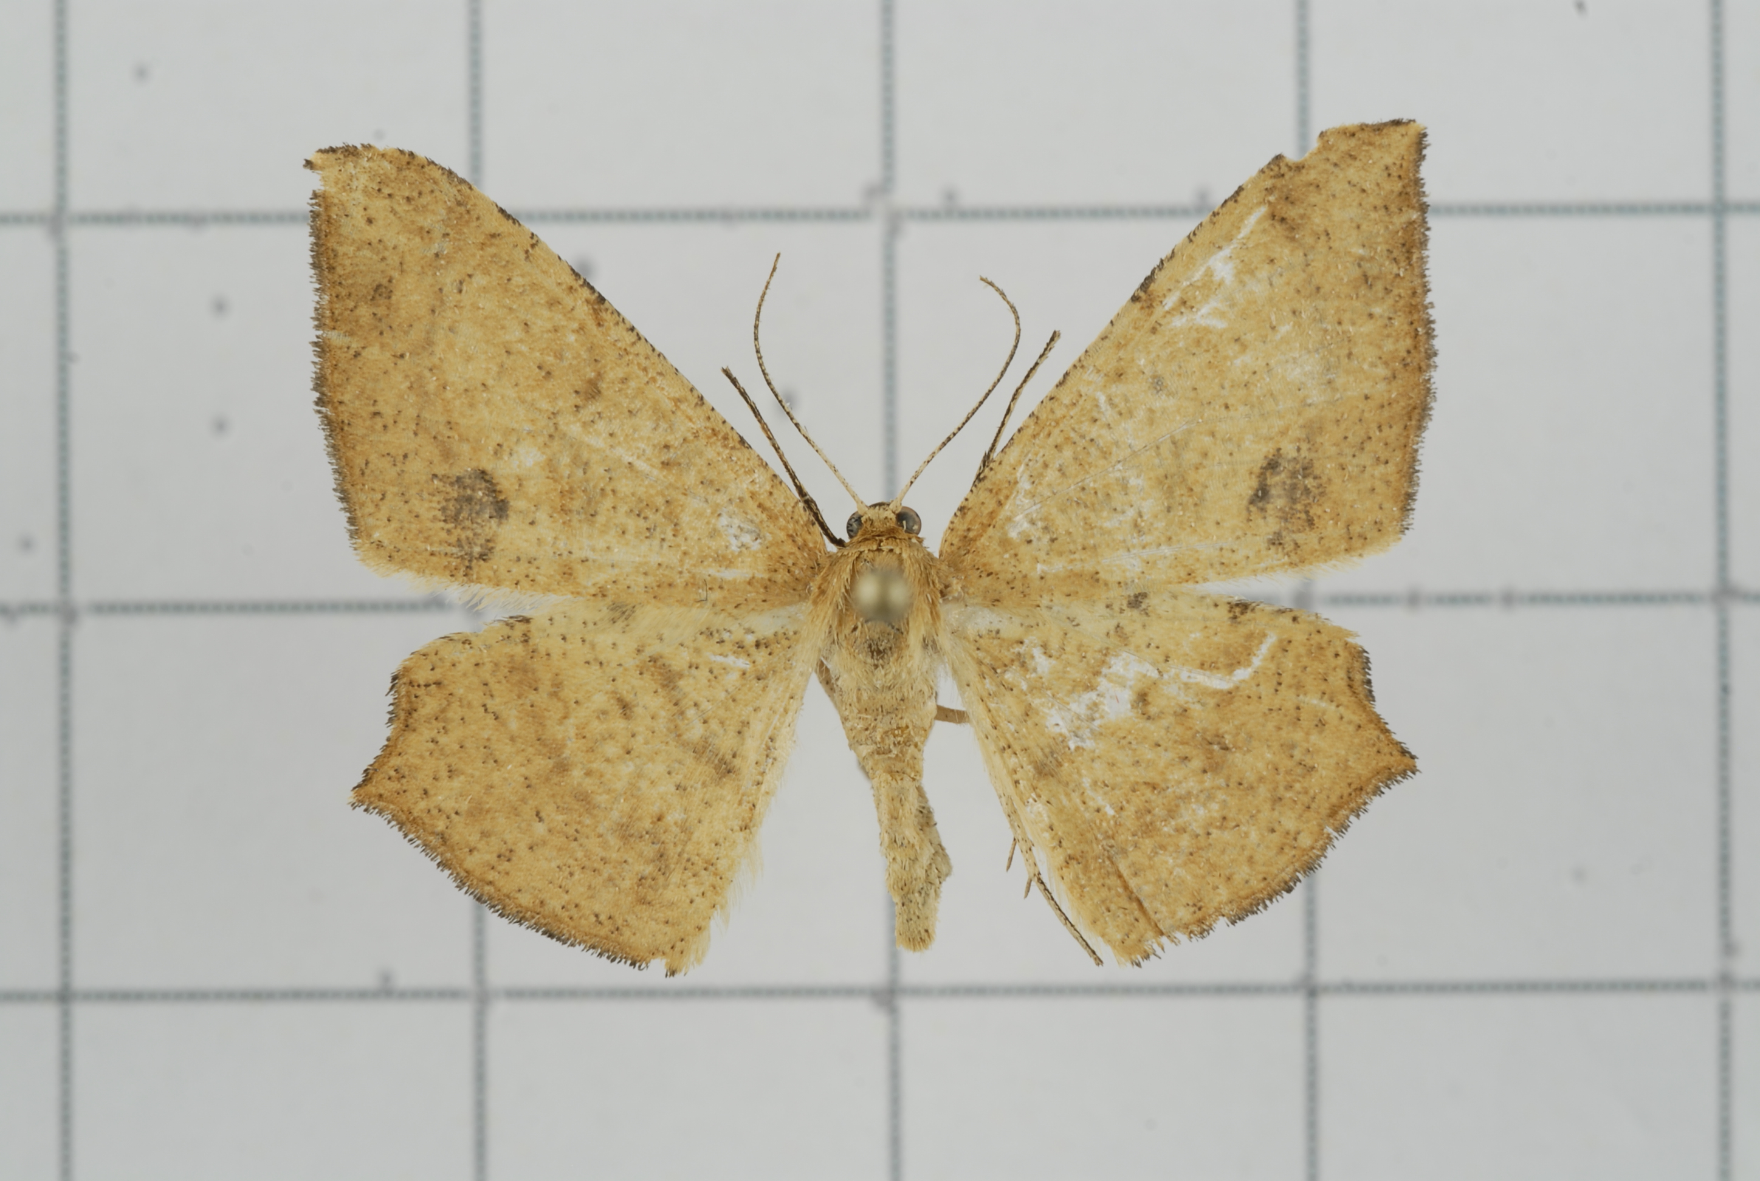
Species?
Krananda falcata
